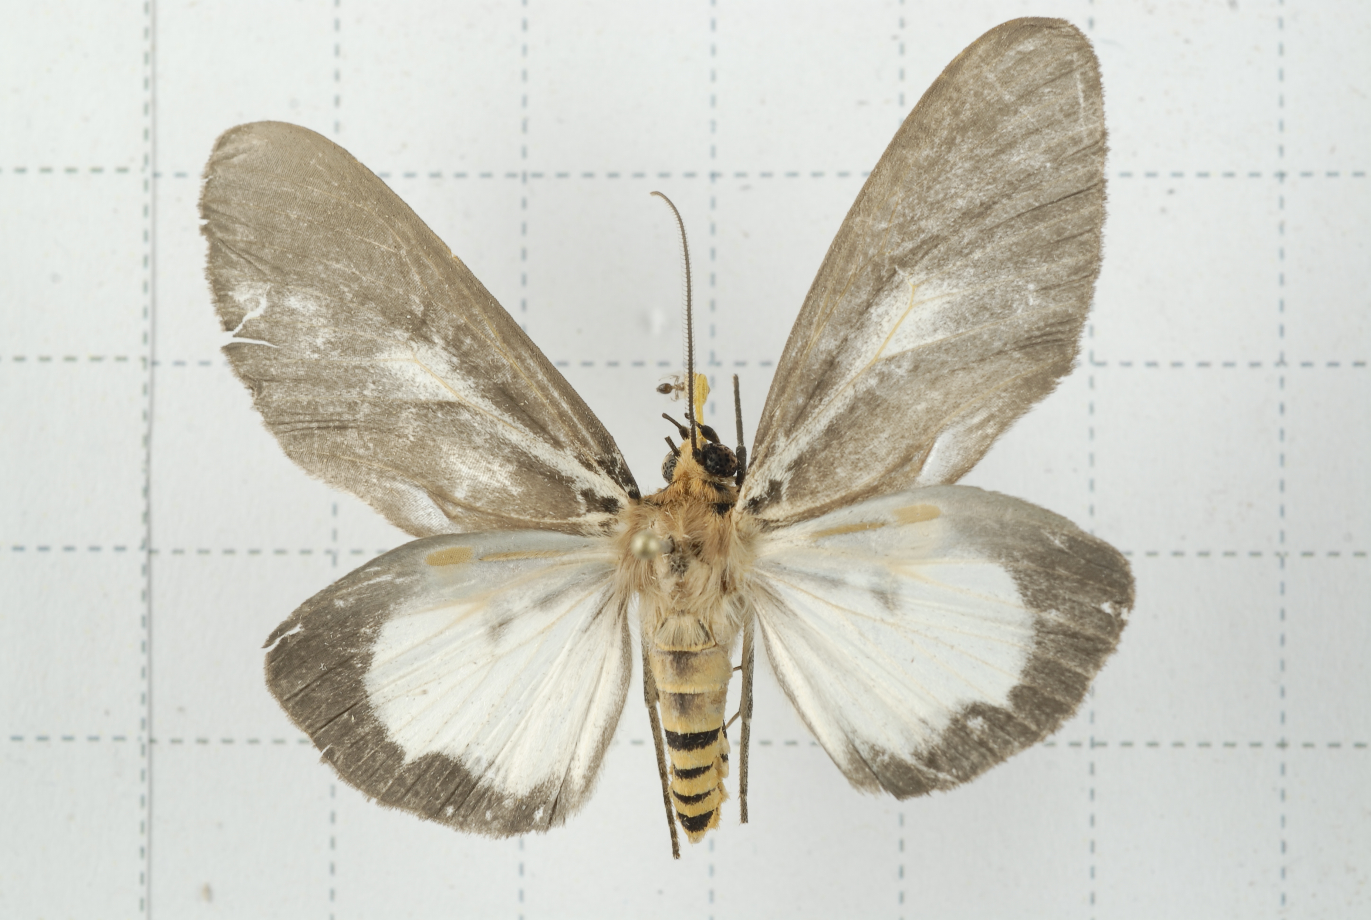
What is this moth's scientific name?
Asota heliconia zebrina
